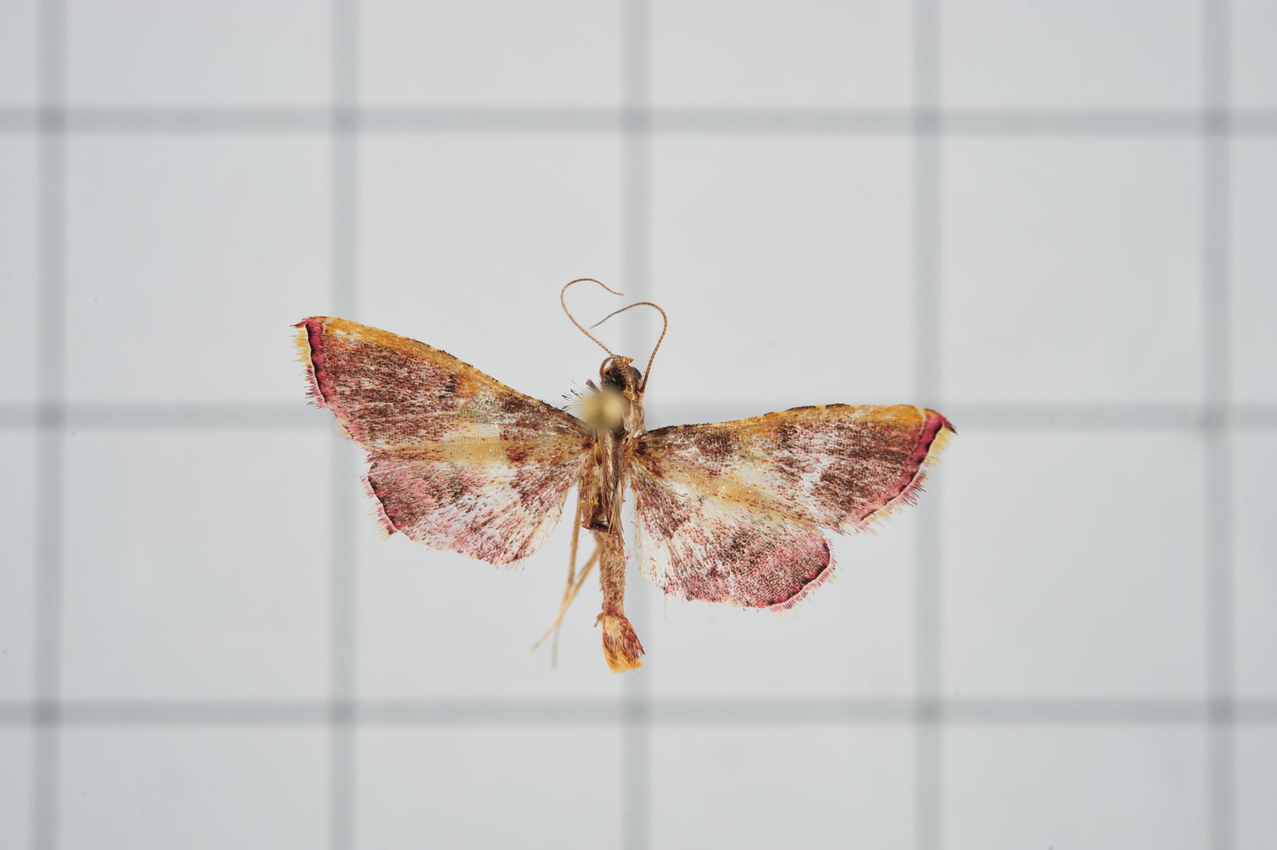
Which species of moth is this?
Endotricha olivacealis
